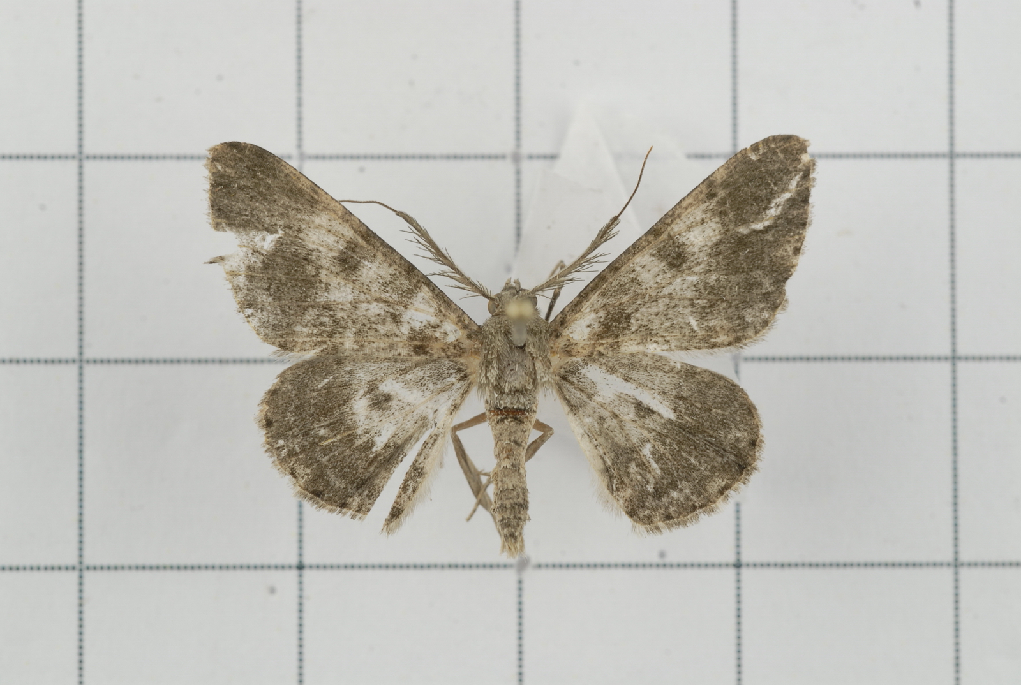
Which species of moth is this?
Cleora repulsaria repulsaria
